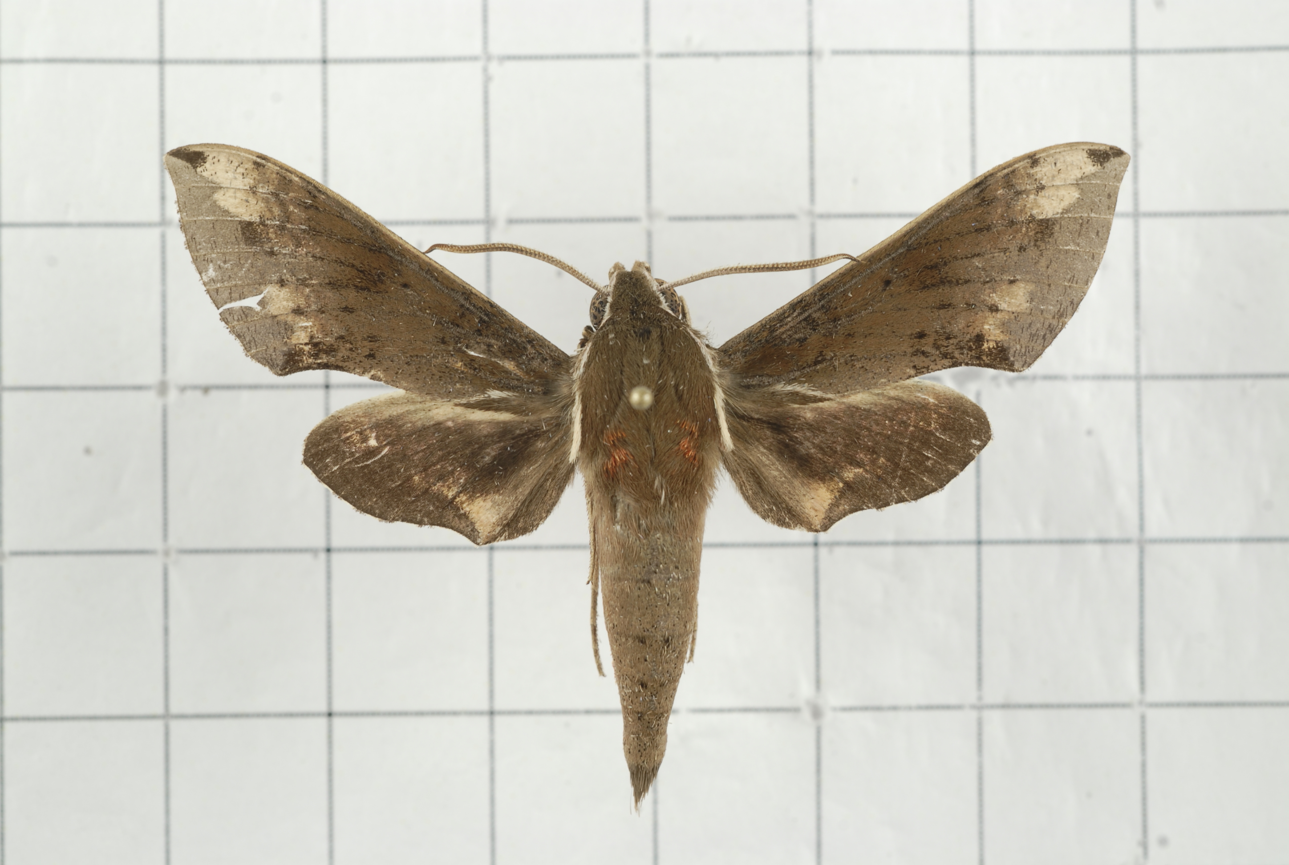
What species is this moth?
Rhagastis mongoliana
